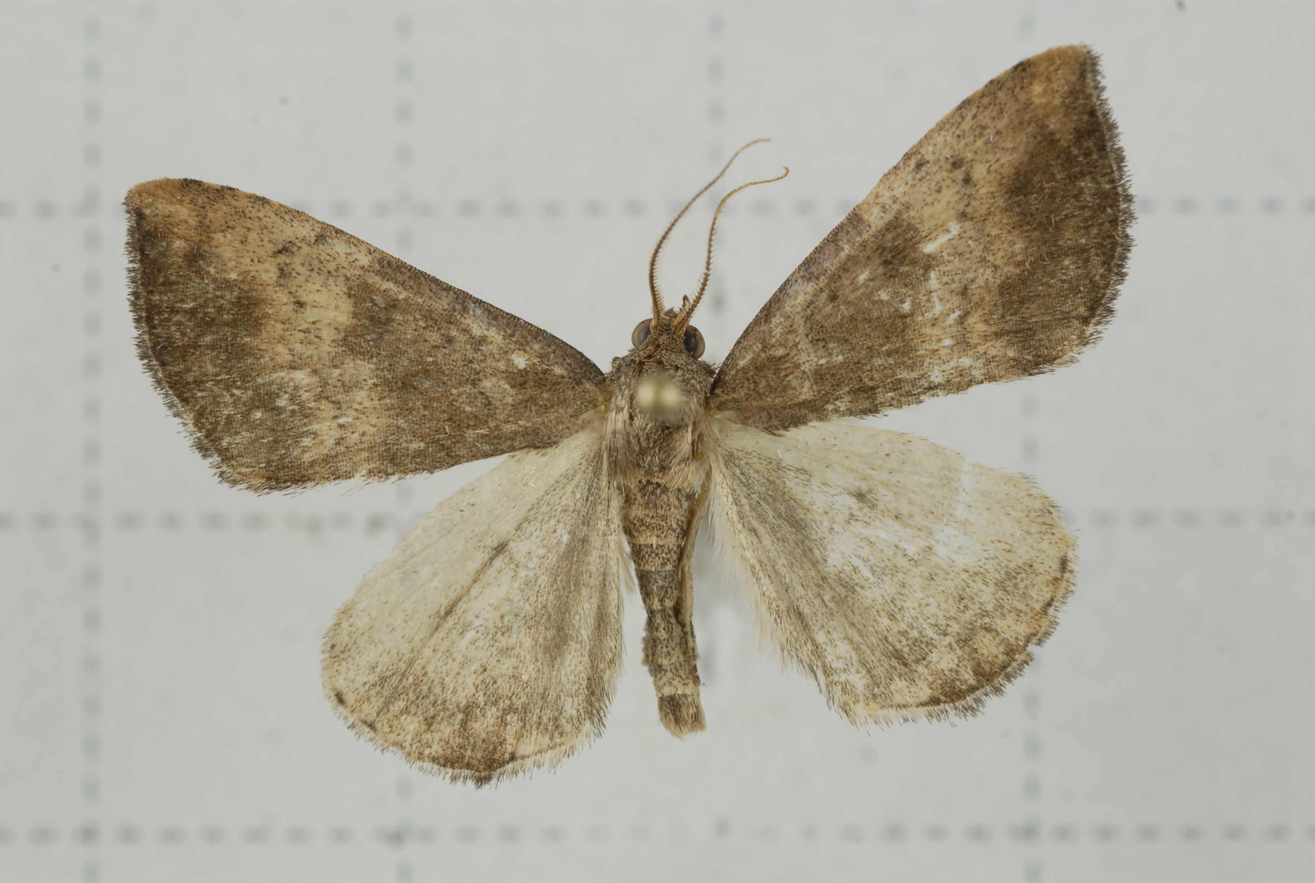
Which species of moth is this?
Scedopla umbrosa
